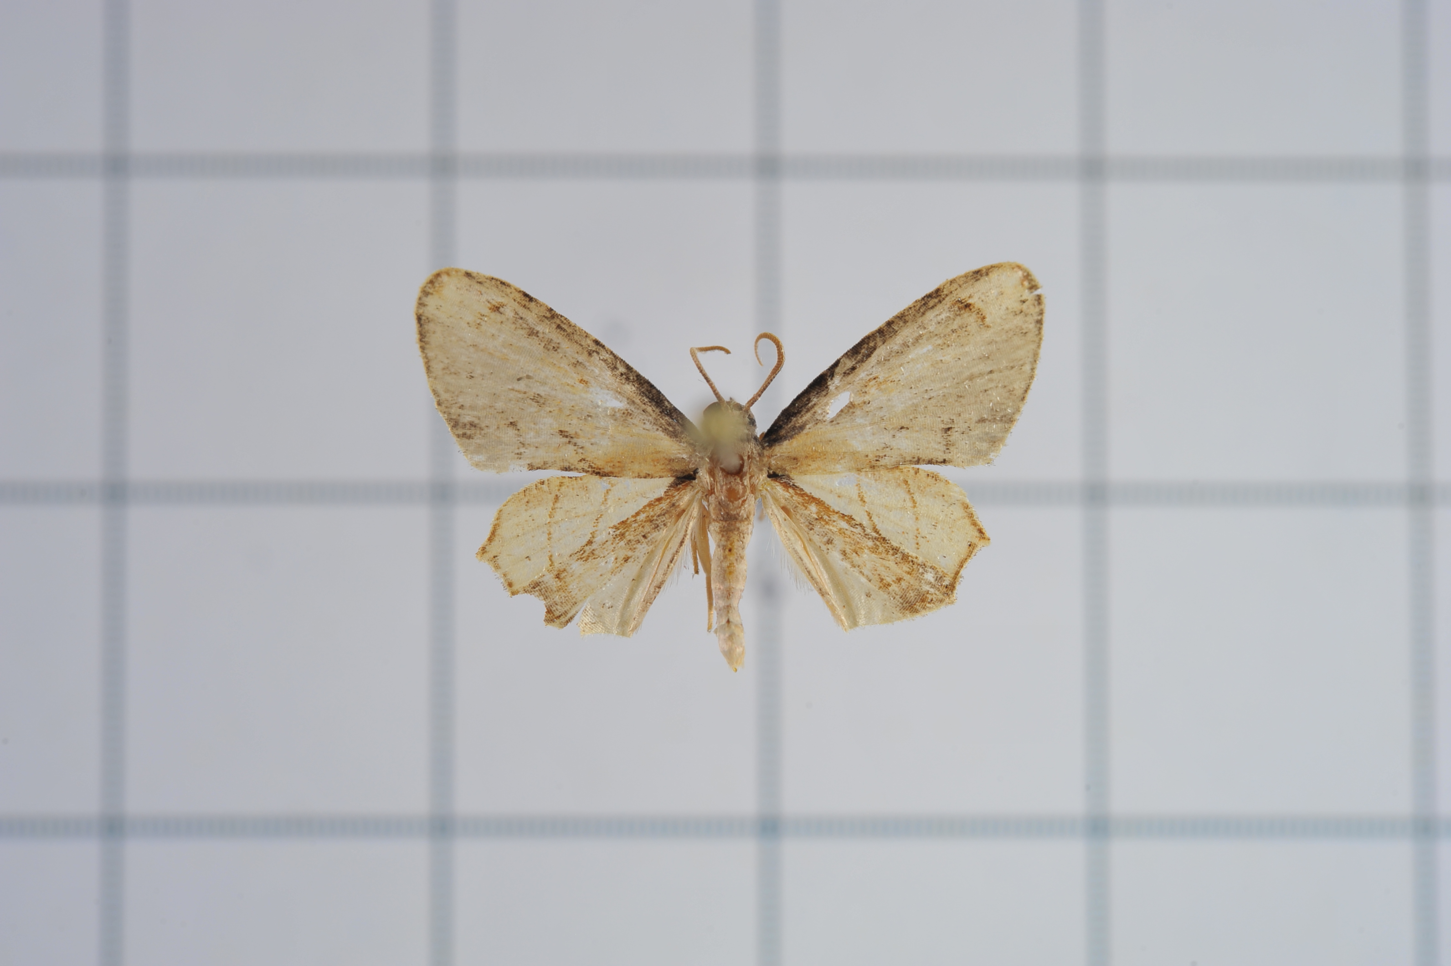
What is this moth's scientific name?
Warreniplema fumicosta
